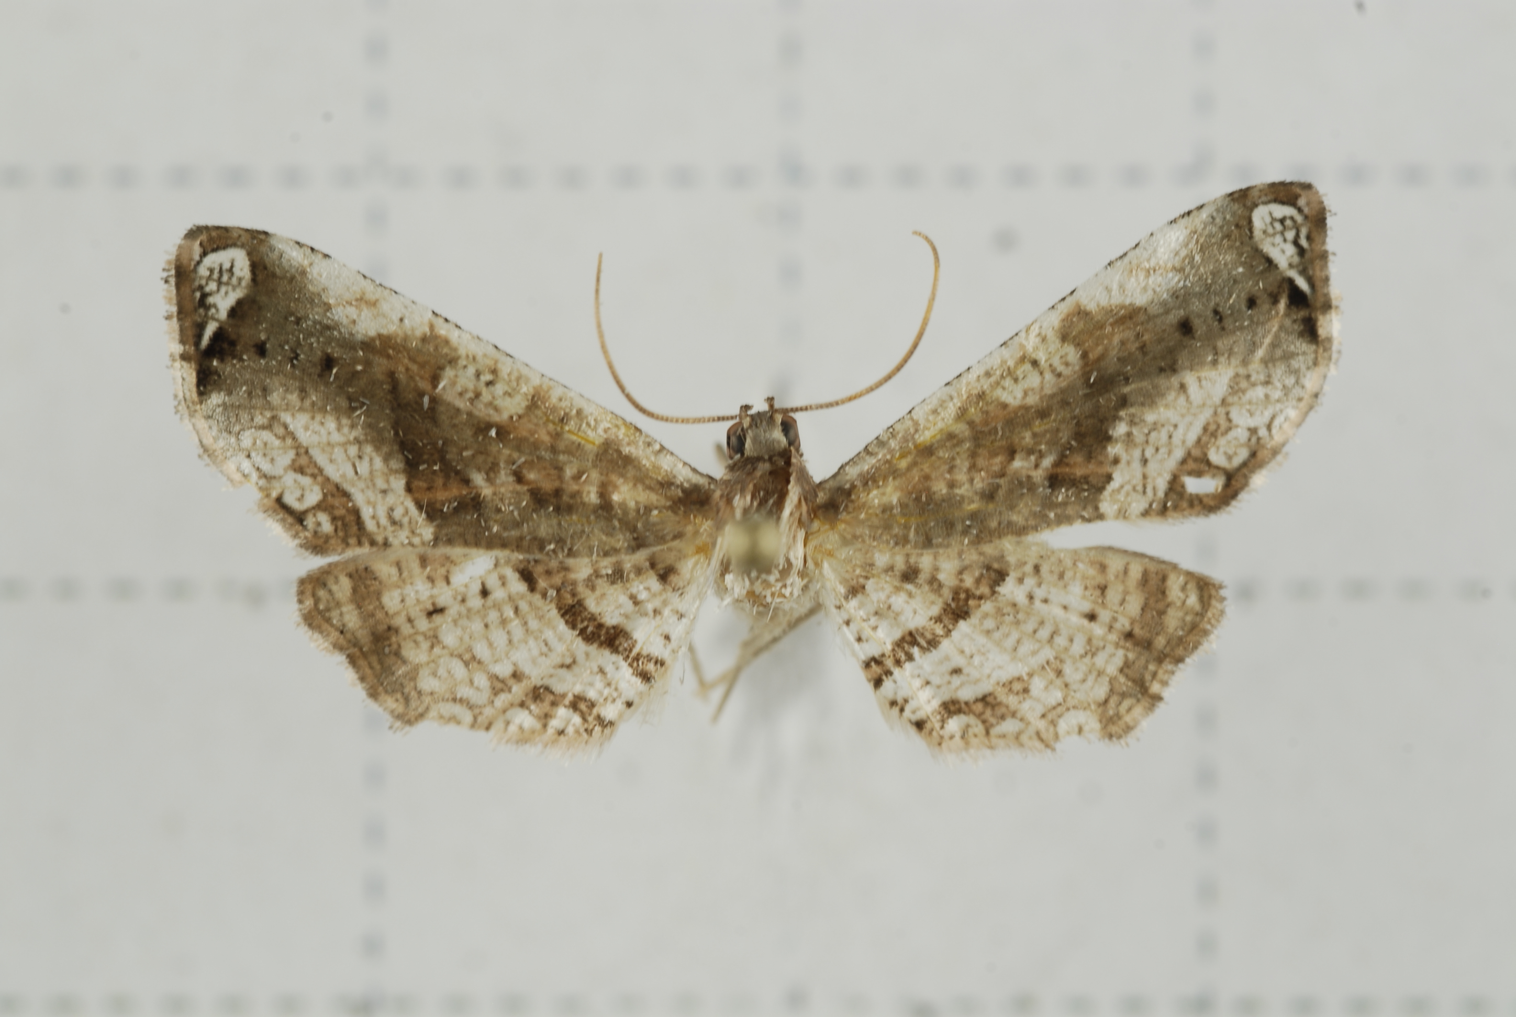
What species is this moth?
Rhodoneura hamifera
